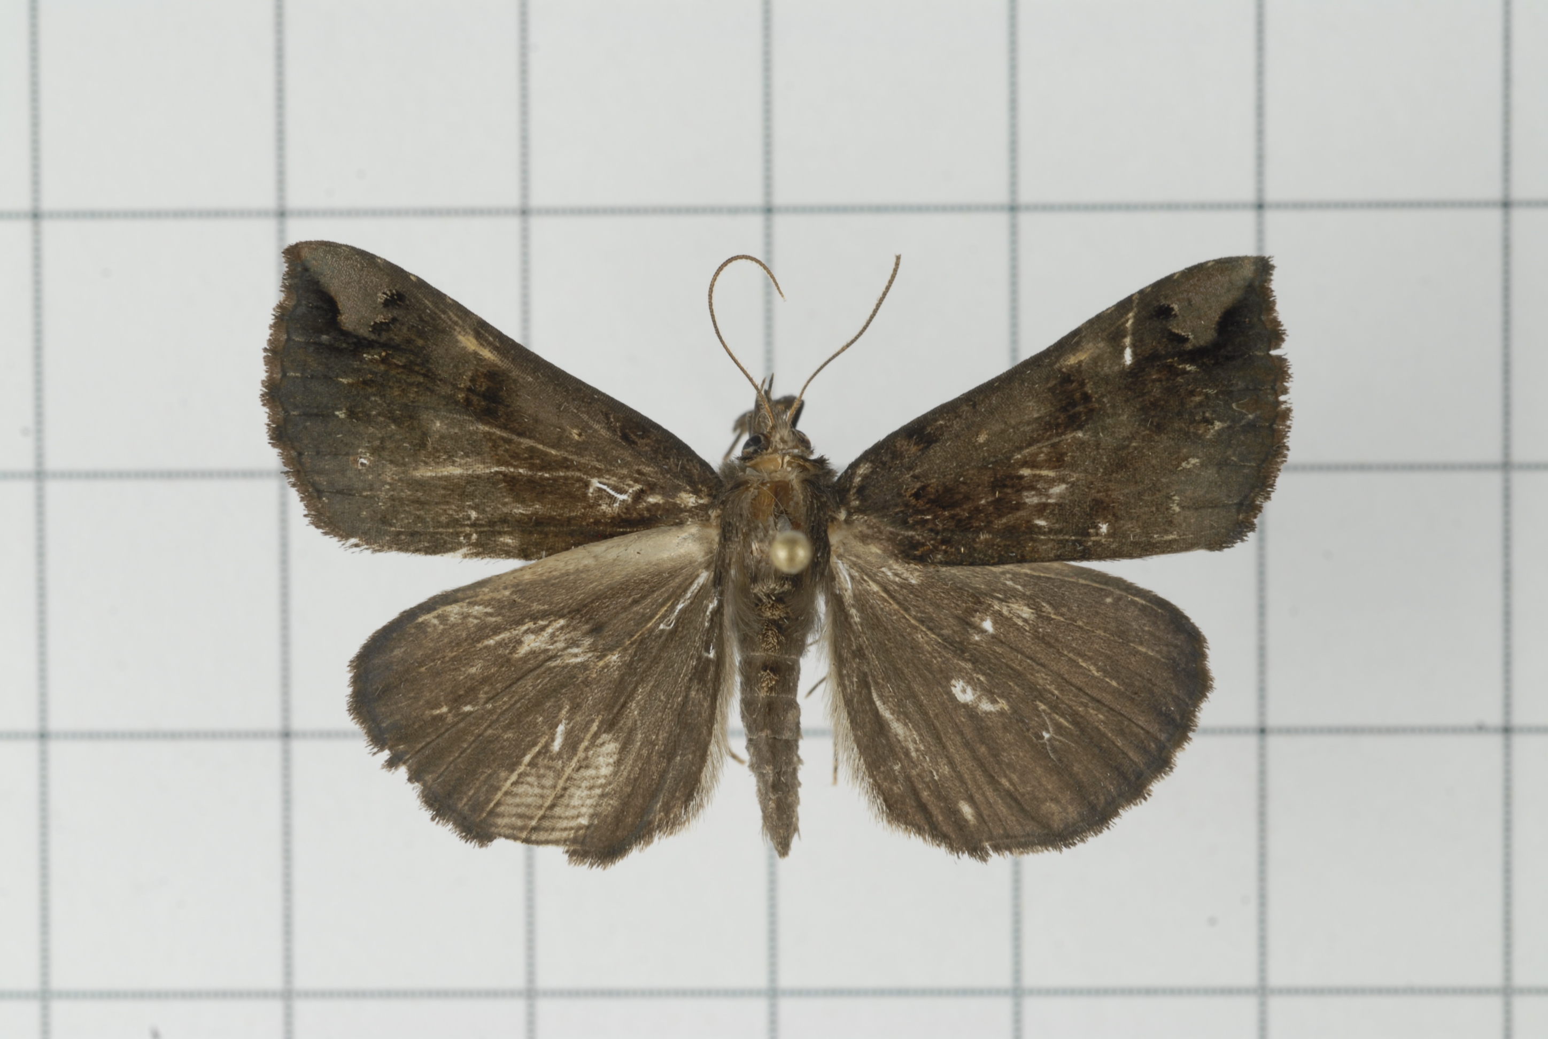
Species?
Hypena tenebralis
